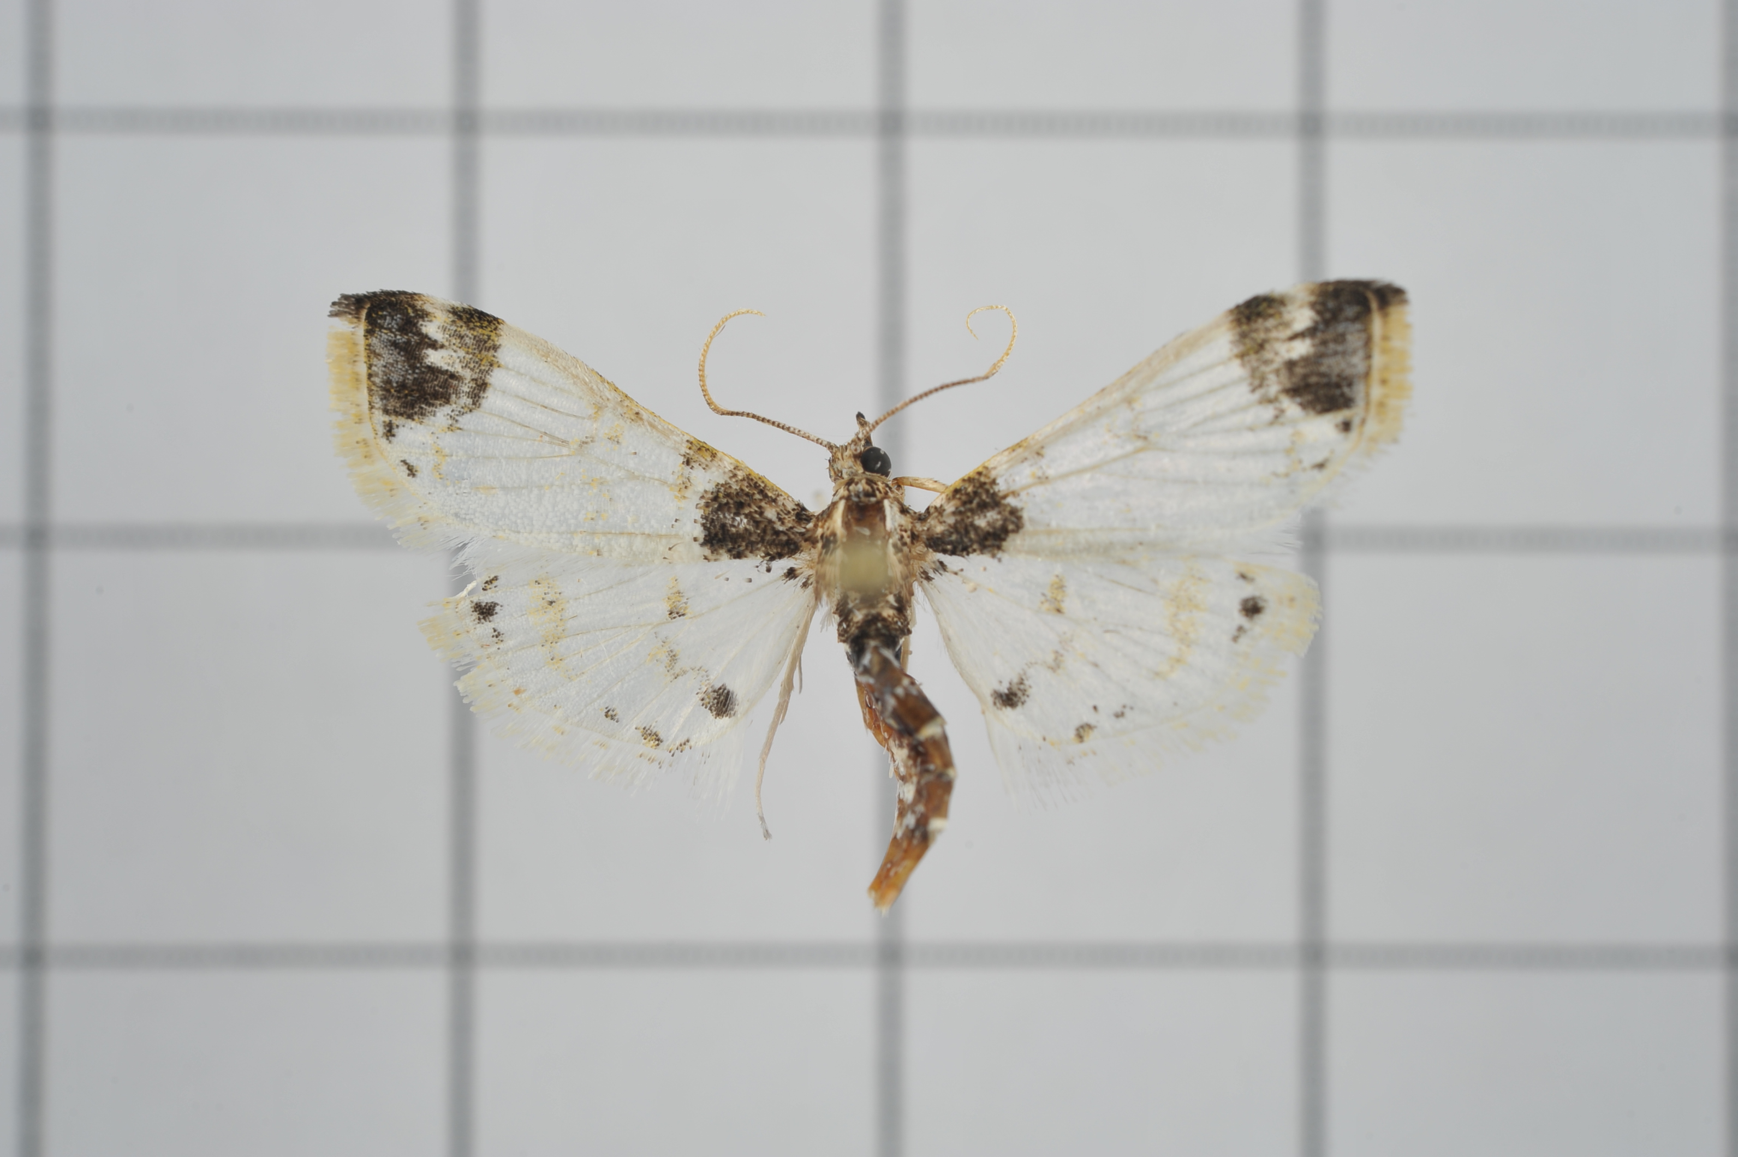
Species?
Analyta apicalis
